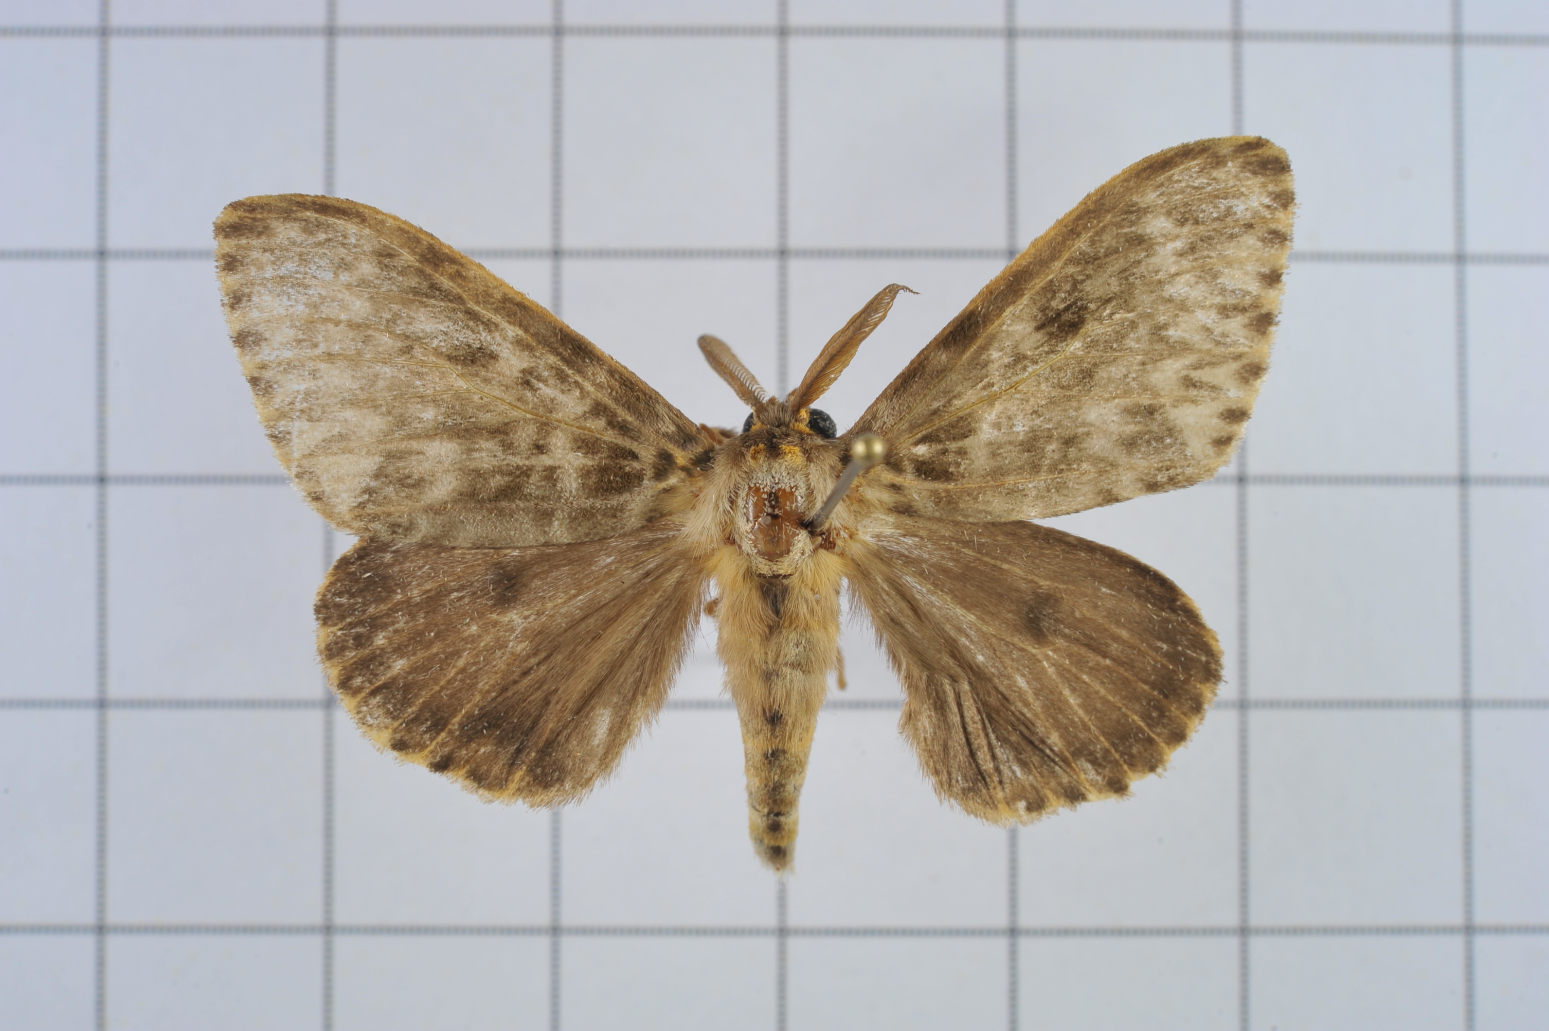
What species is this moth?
Lymantria mathura subpallida
